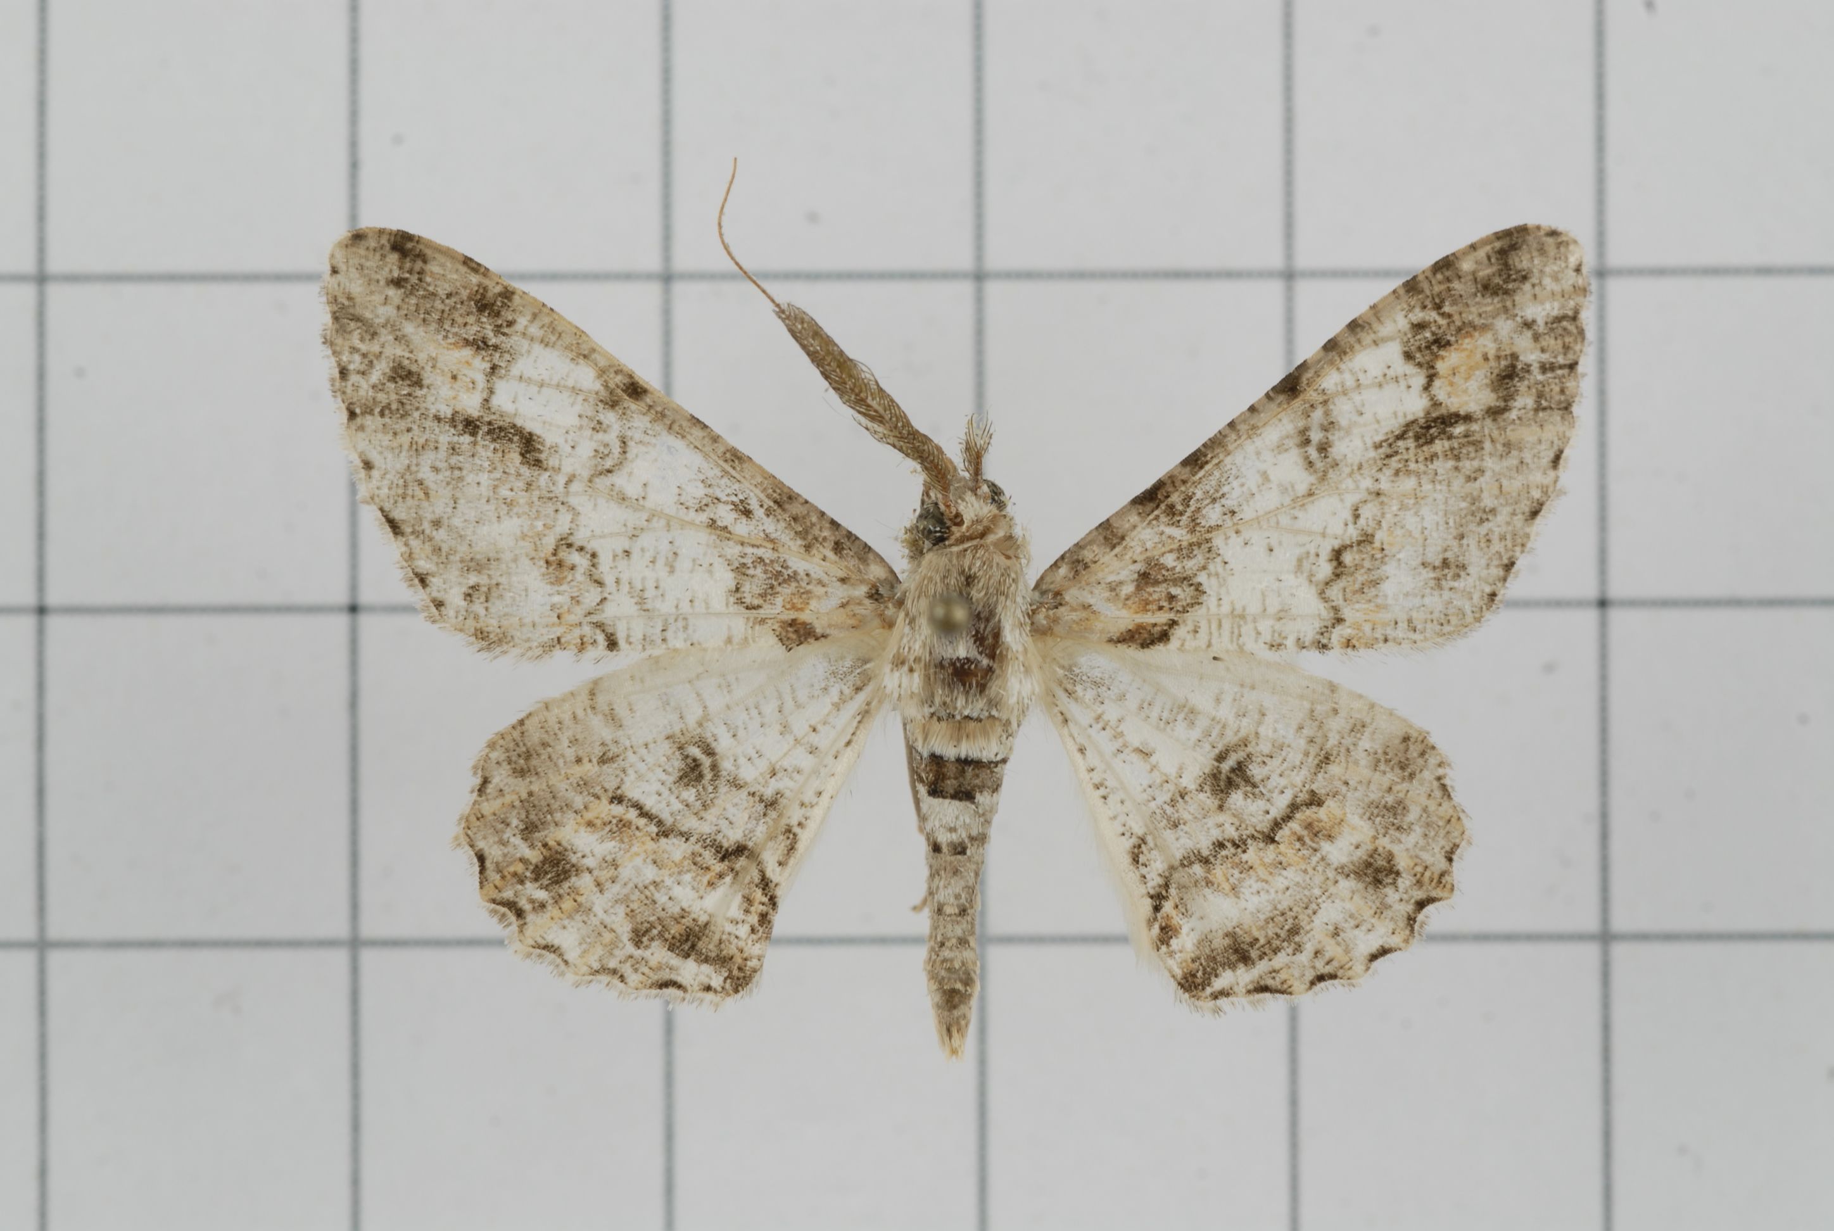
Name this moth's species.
Cleora fraterna
